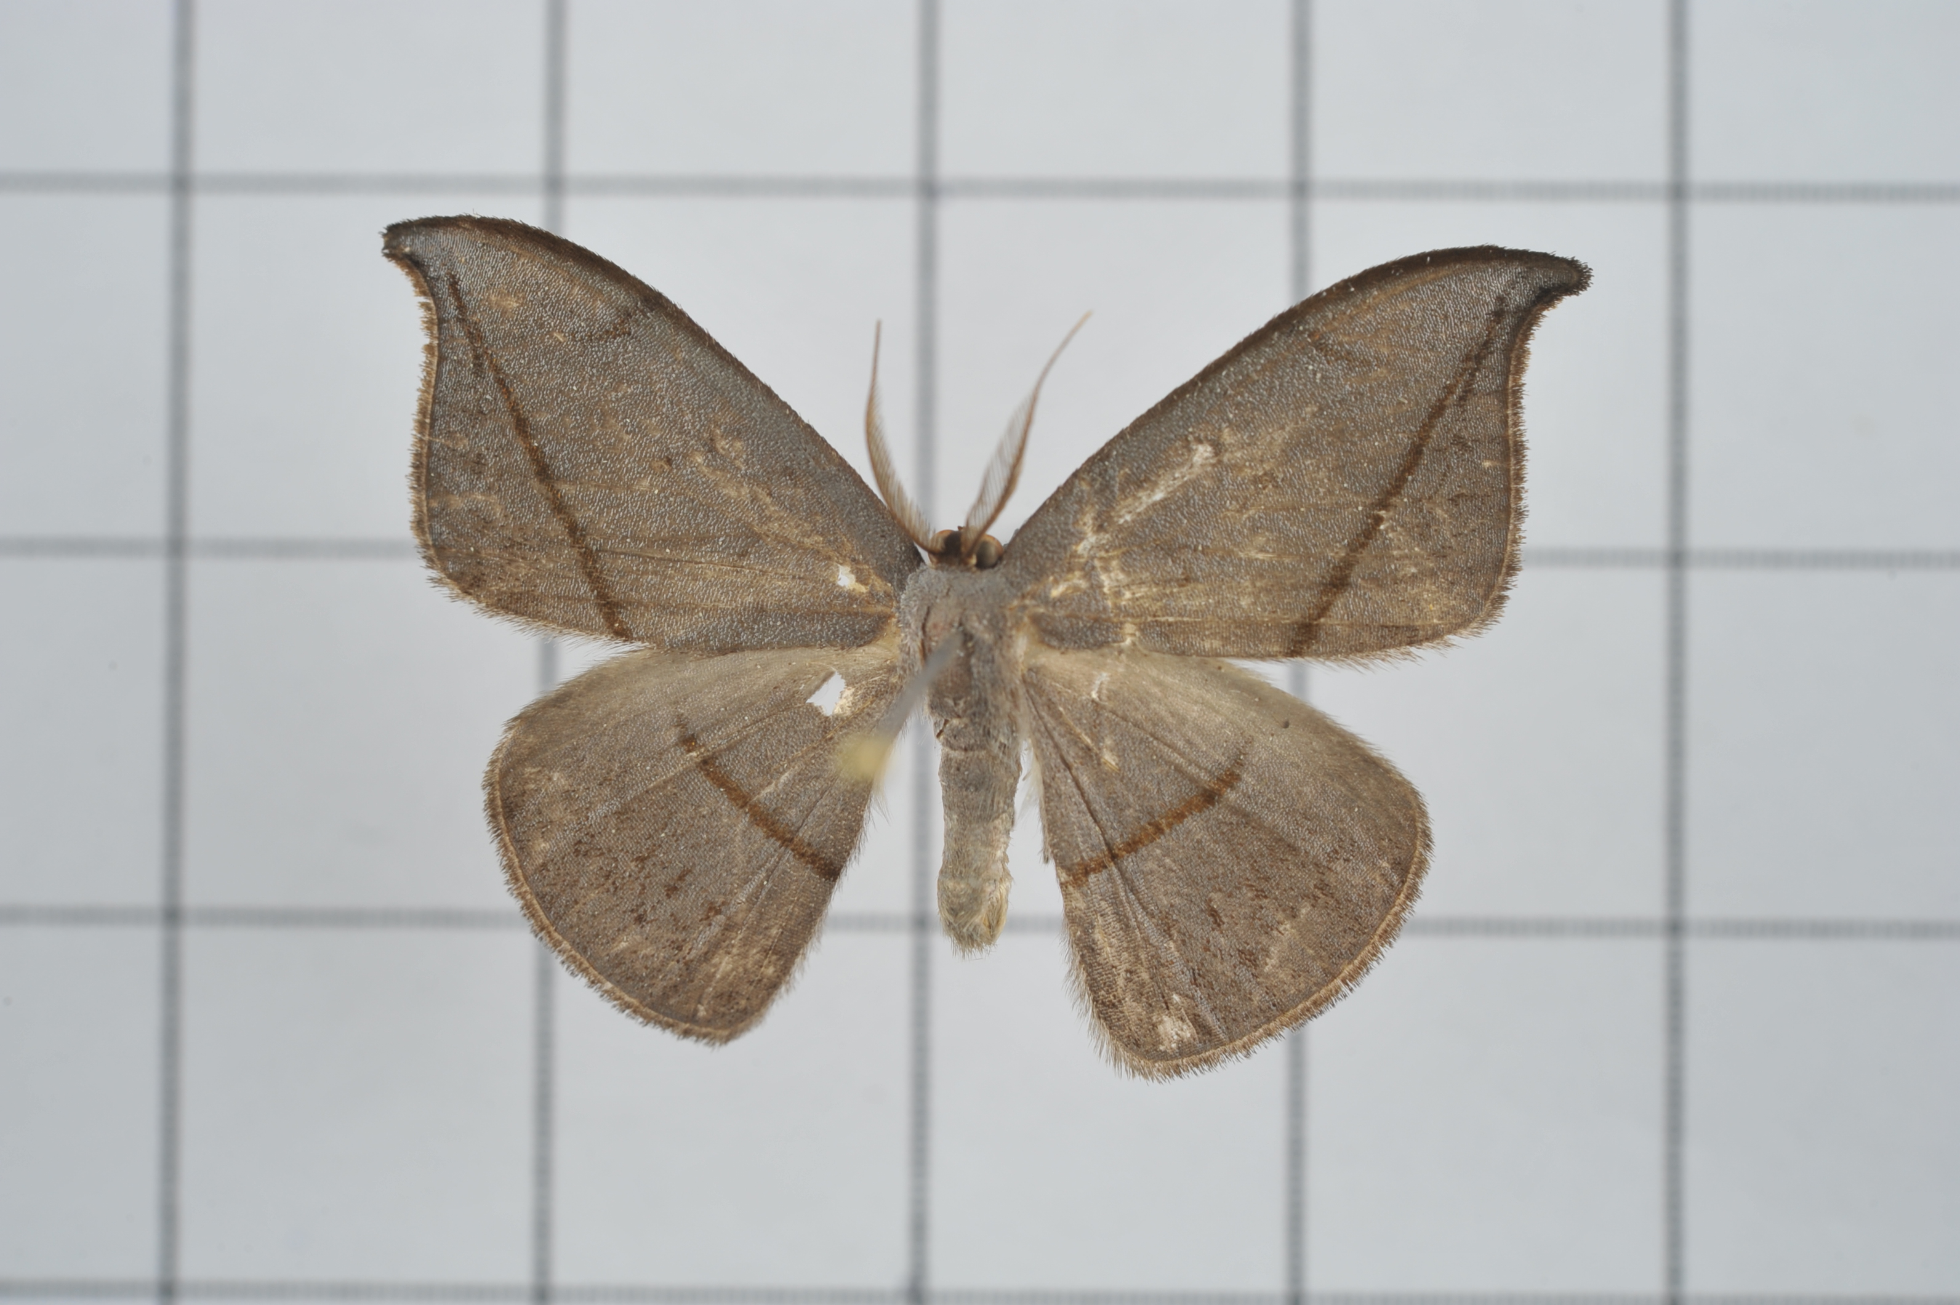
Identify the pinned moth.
Albara reversaria opalescens
